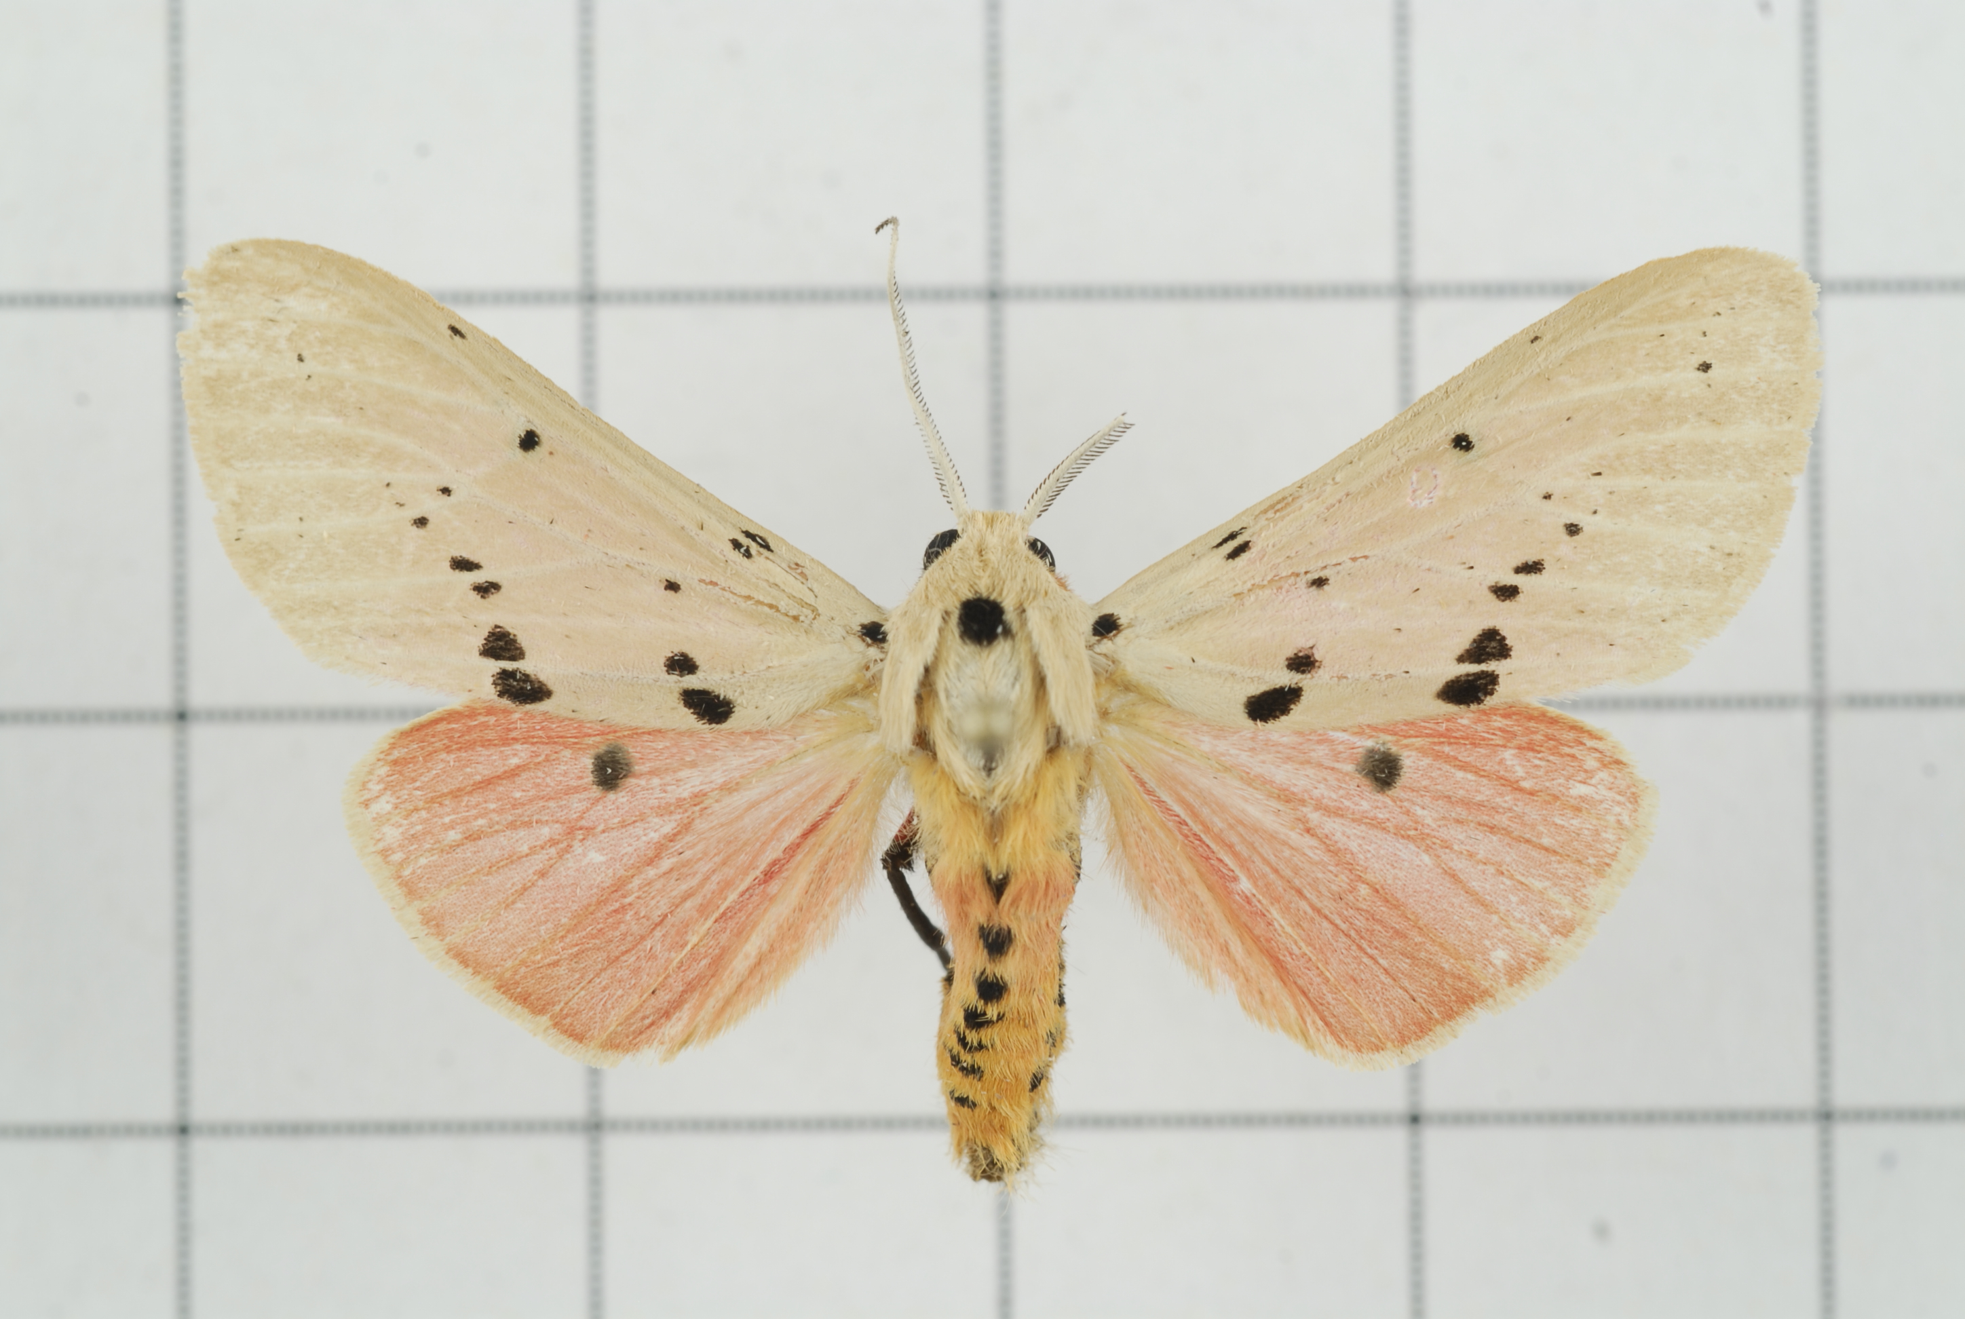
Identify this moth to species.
Spilarctia postrubida
